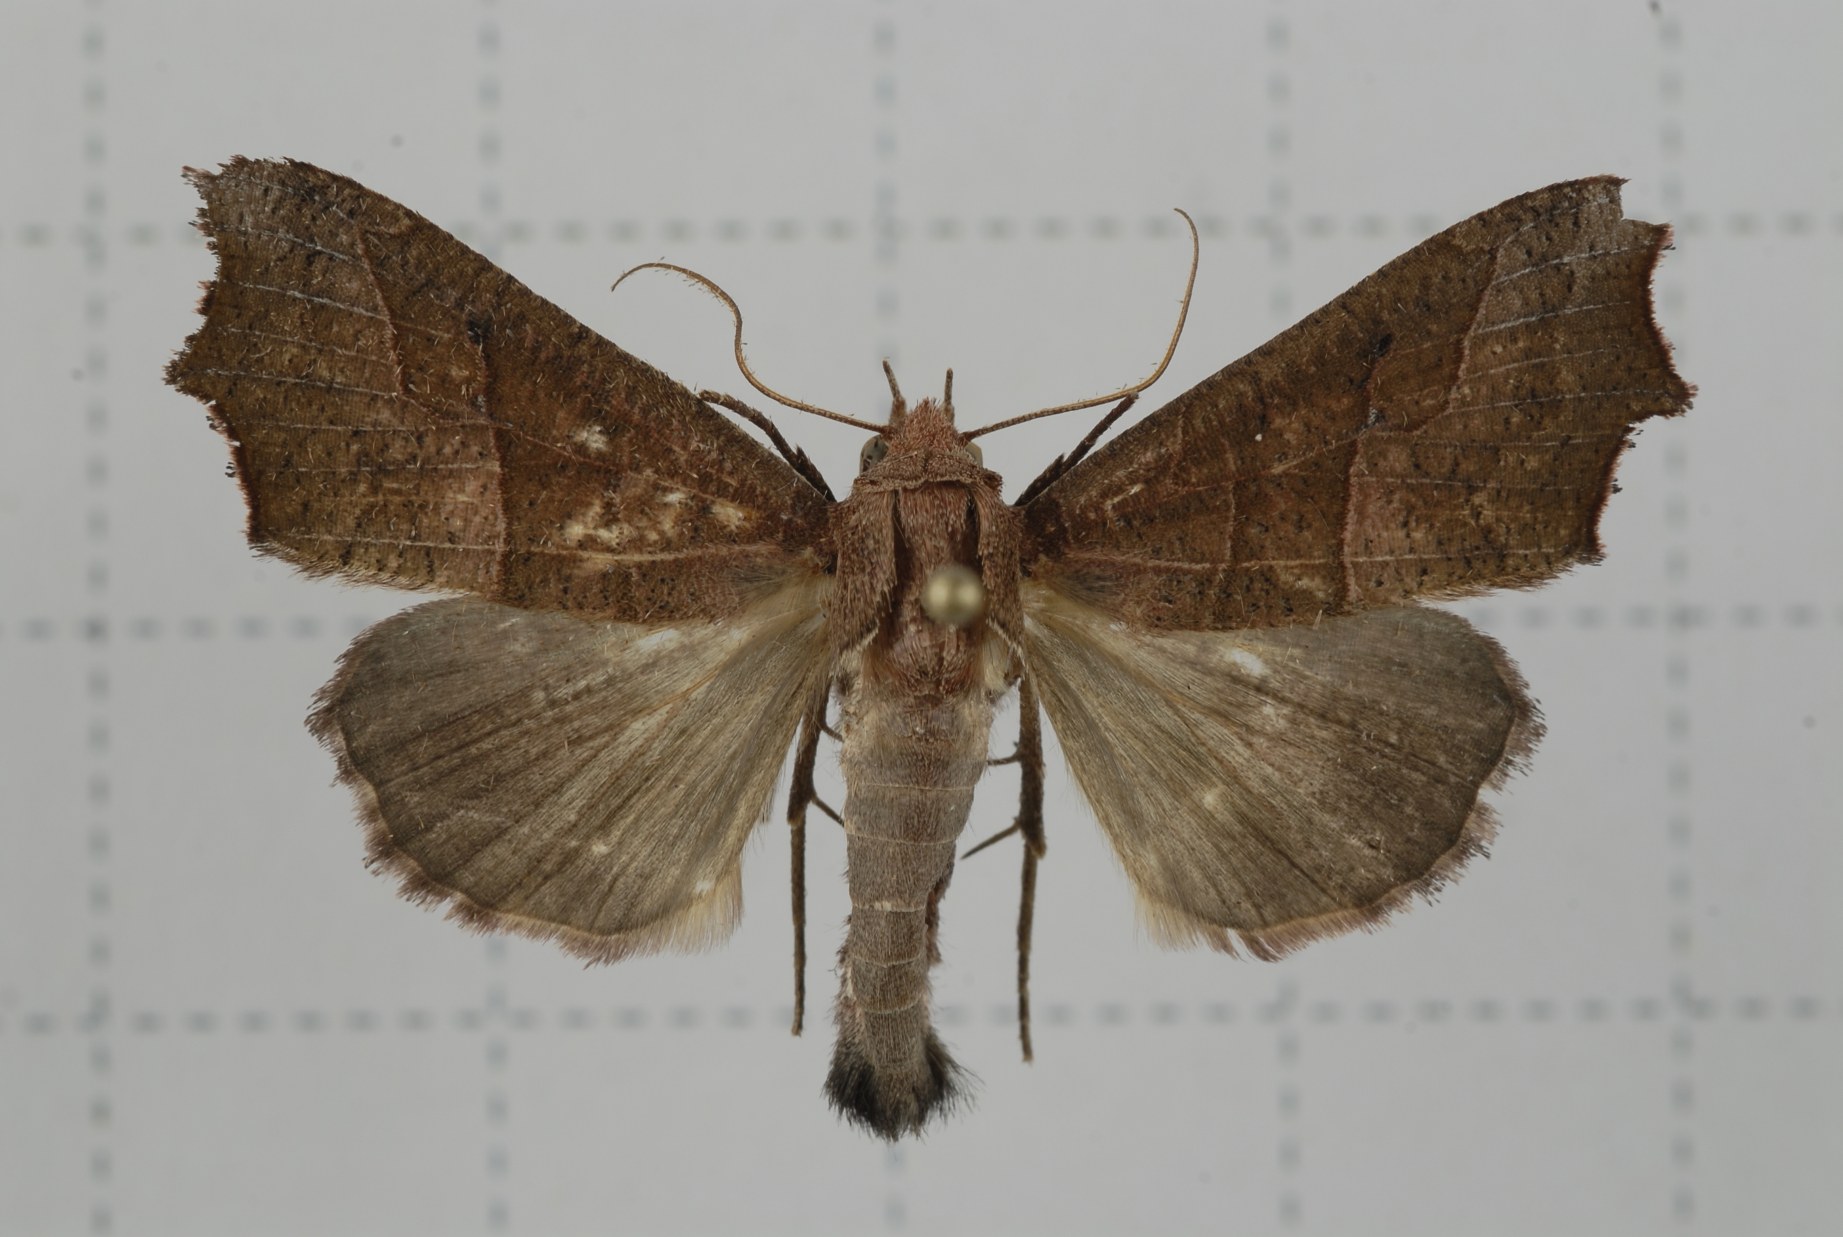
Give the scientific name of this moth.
Gonitis mesogona
